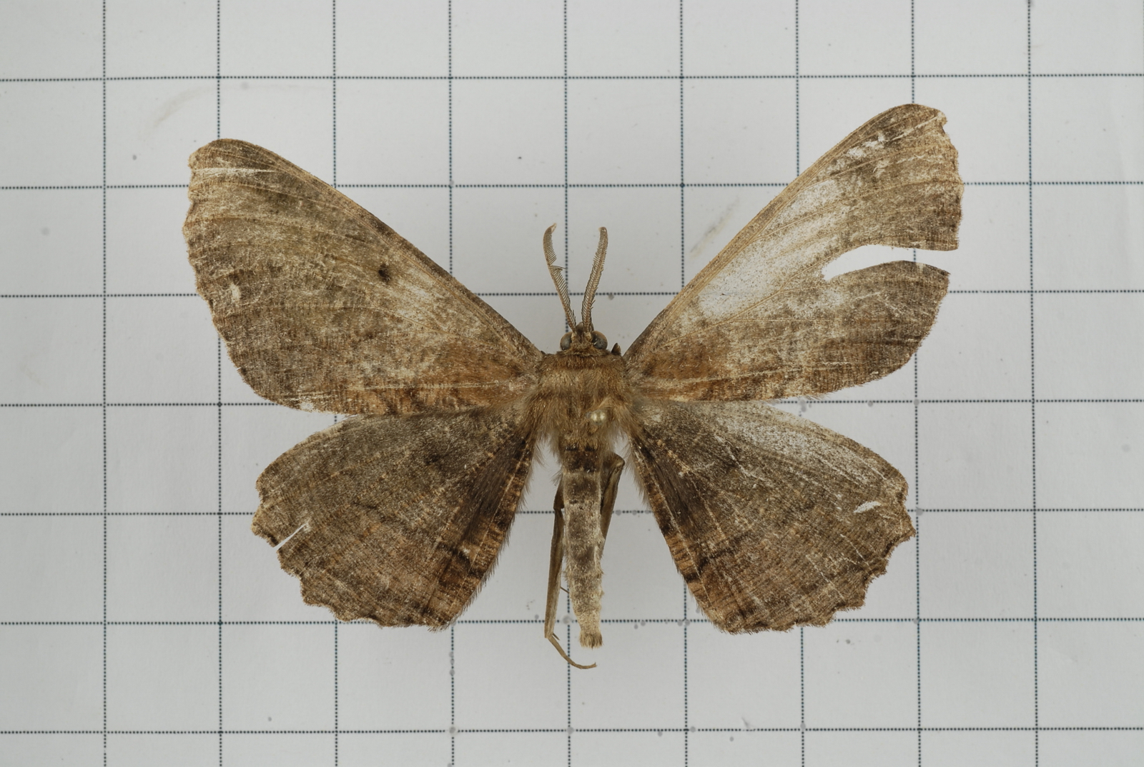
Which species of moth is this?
Chorodna creataria
